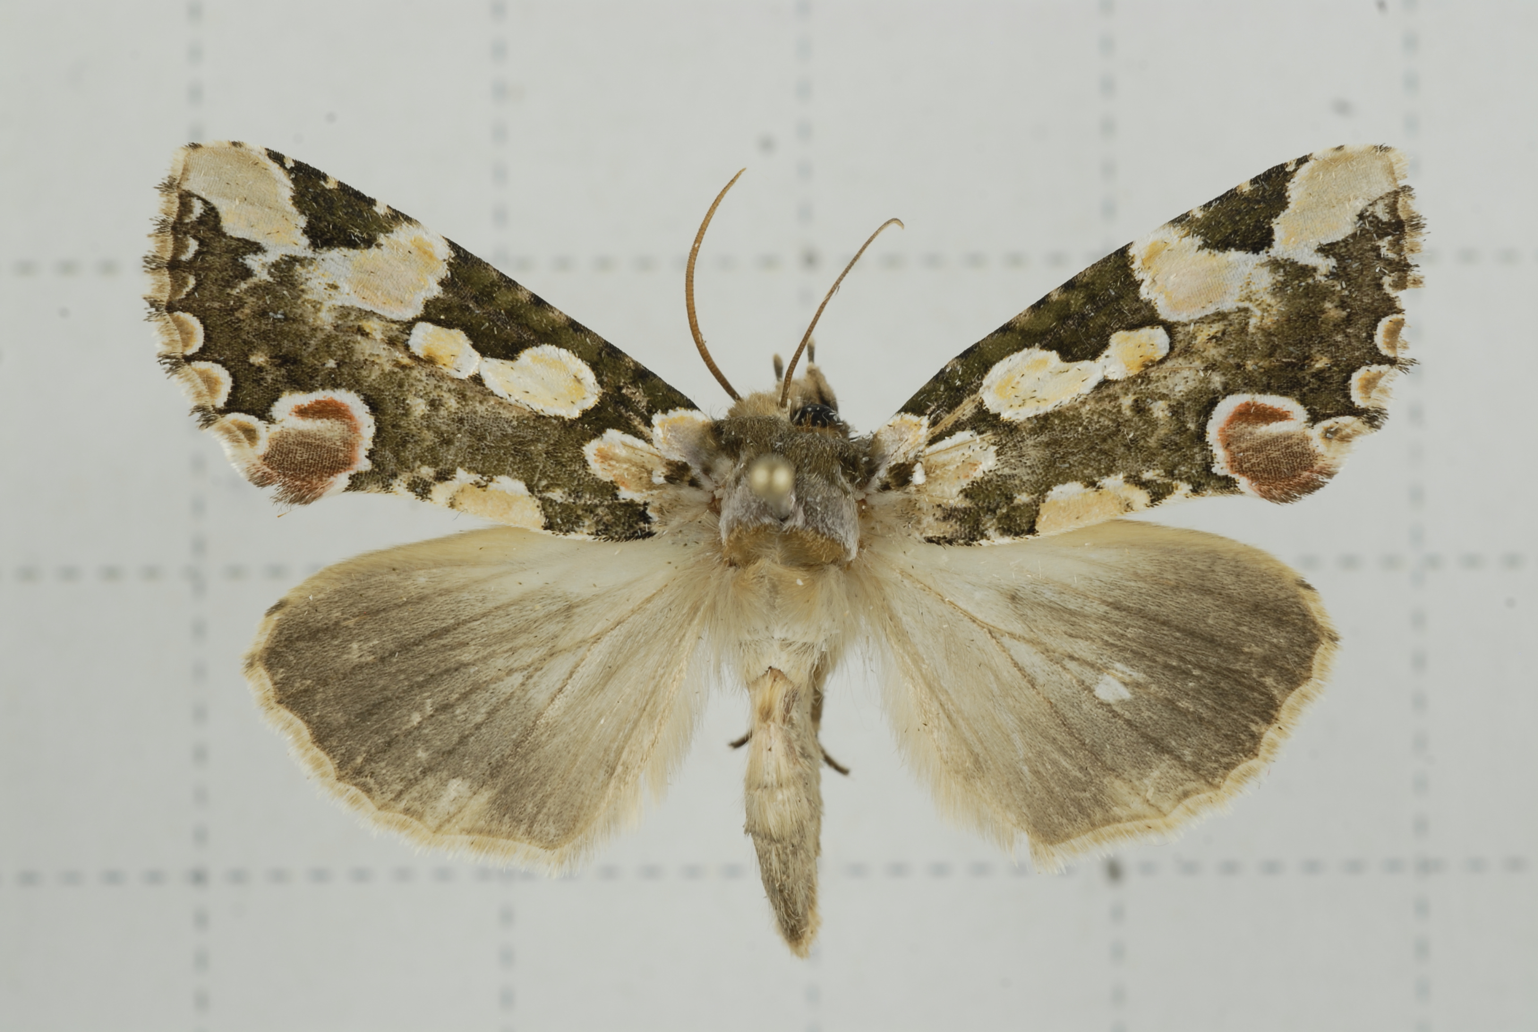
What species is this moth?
Horithyatira decorata takamukui
